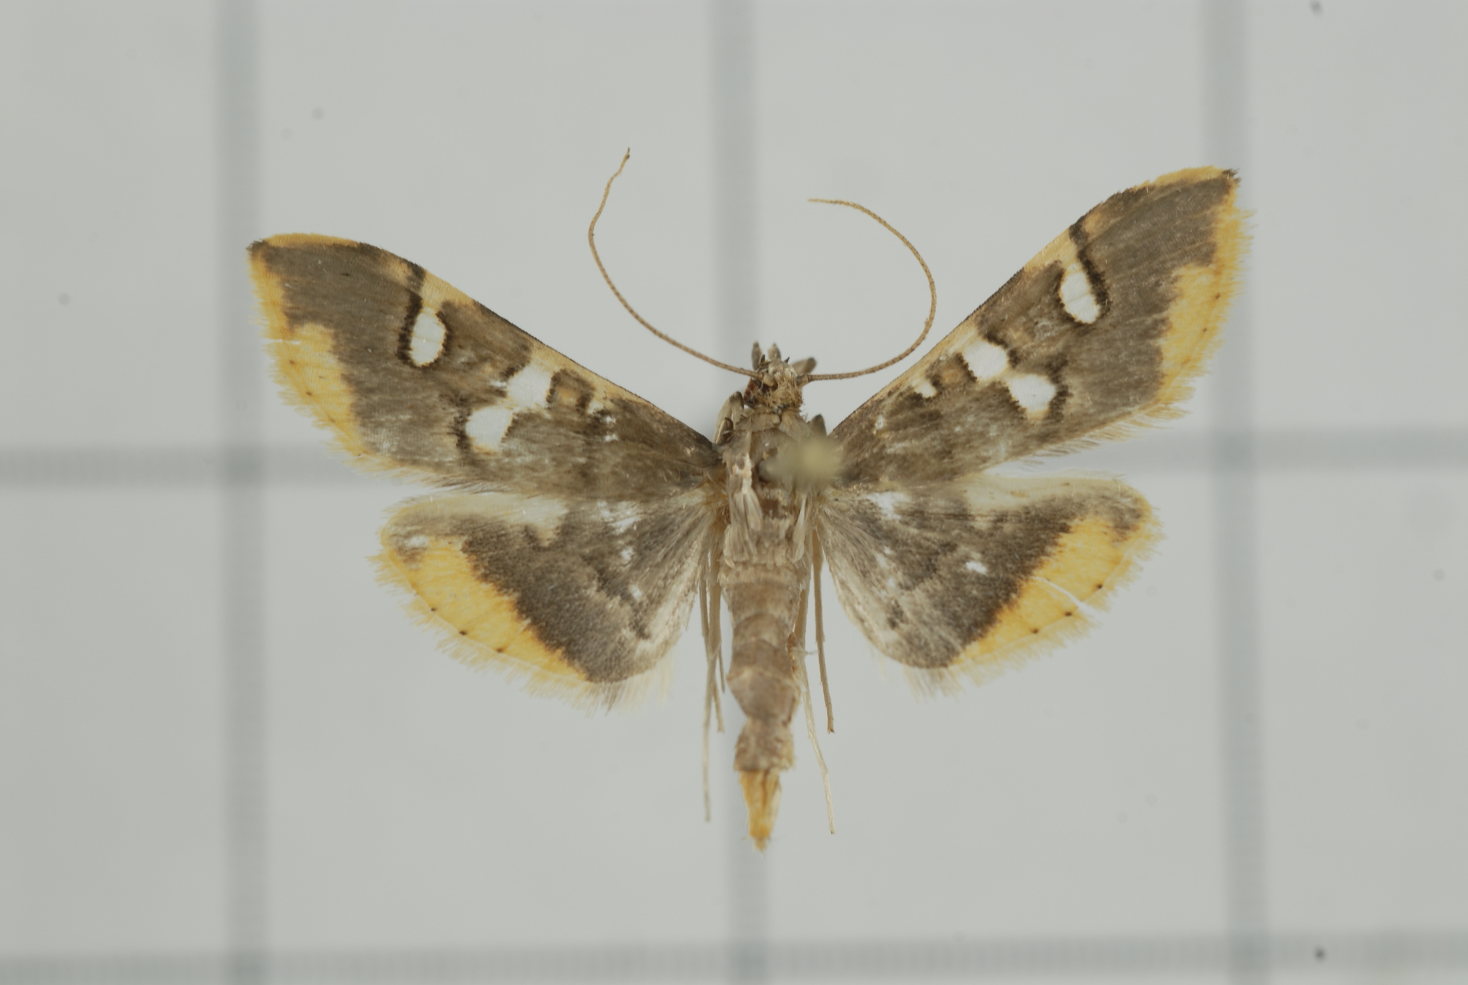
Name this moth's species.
Prophantis adusta
